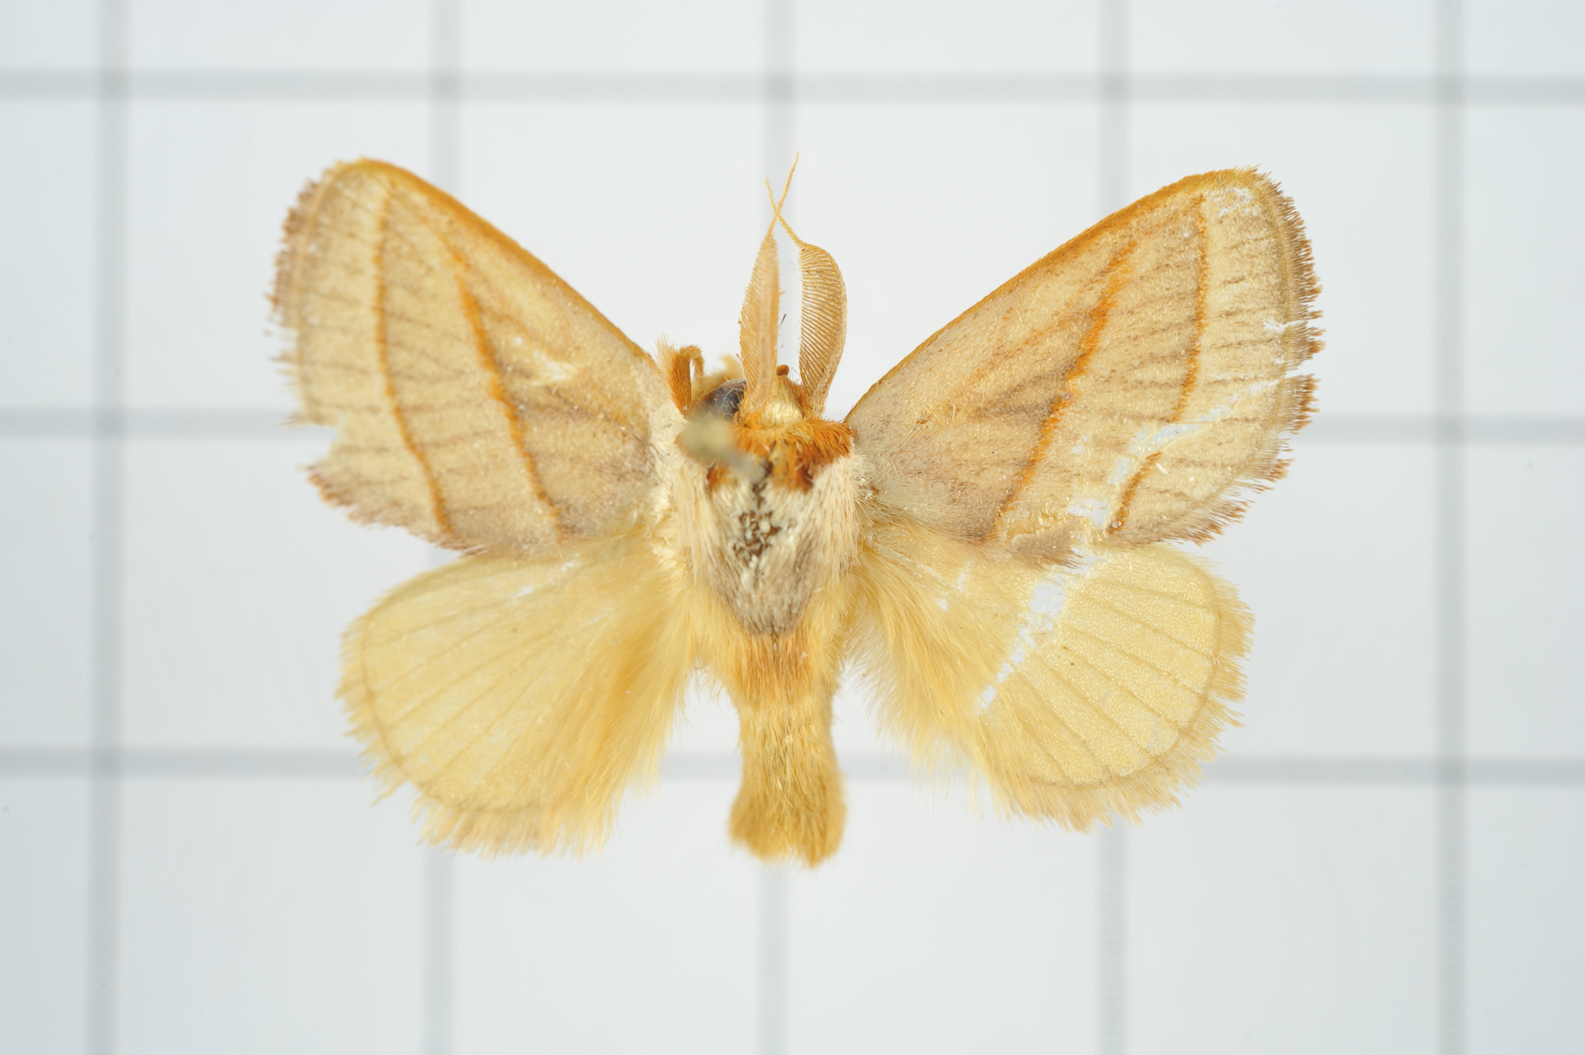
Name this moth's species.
Cania heppneri
